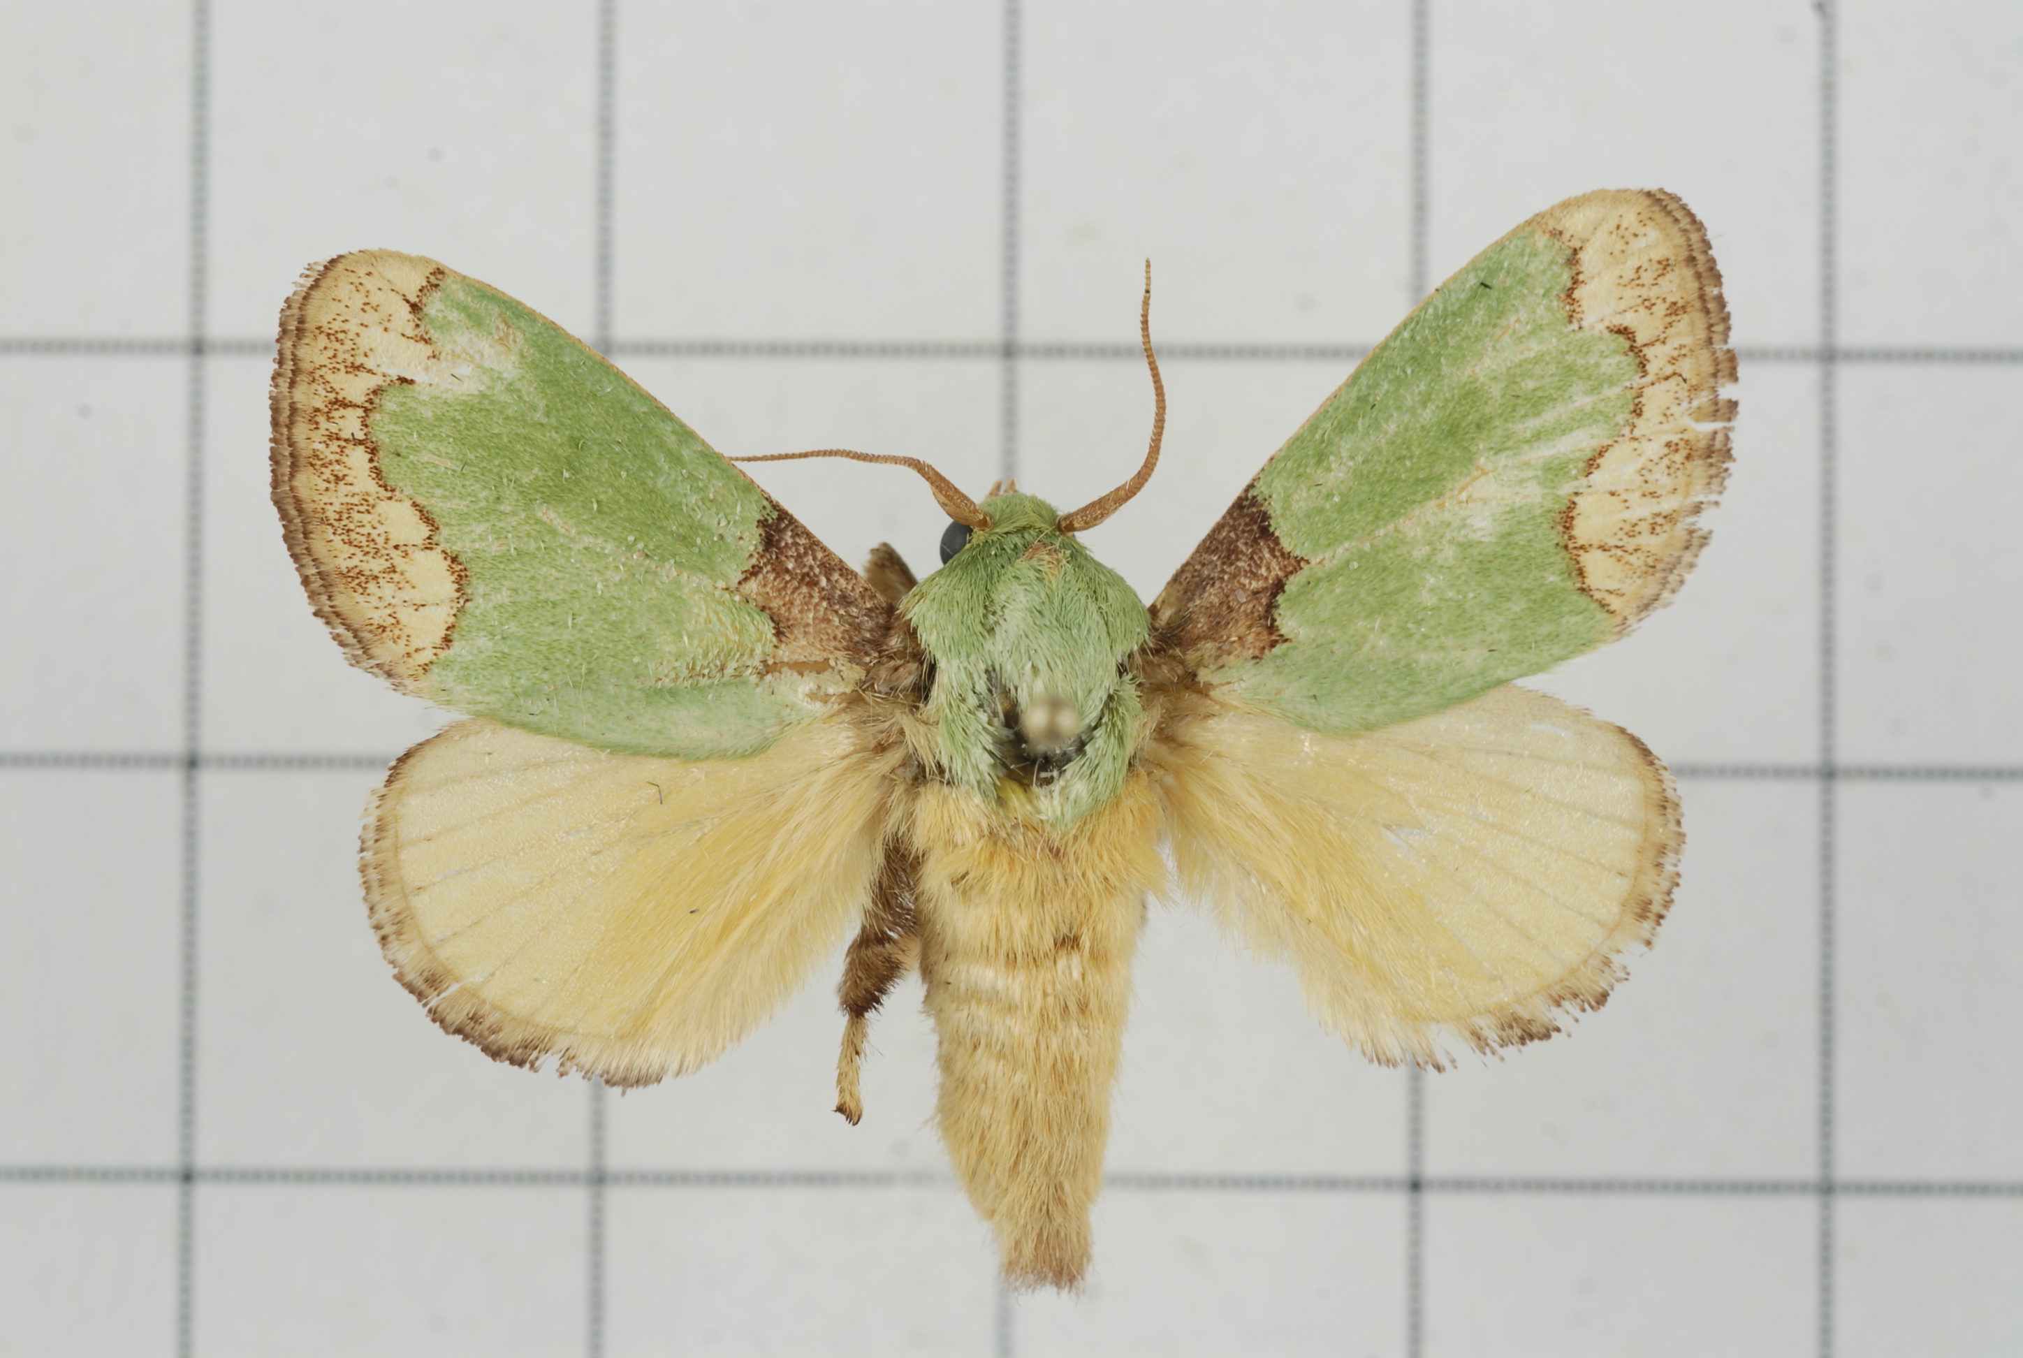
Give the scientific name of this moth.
Parasa consocia
